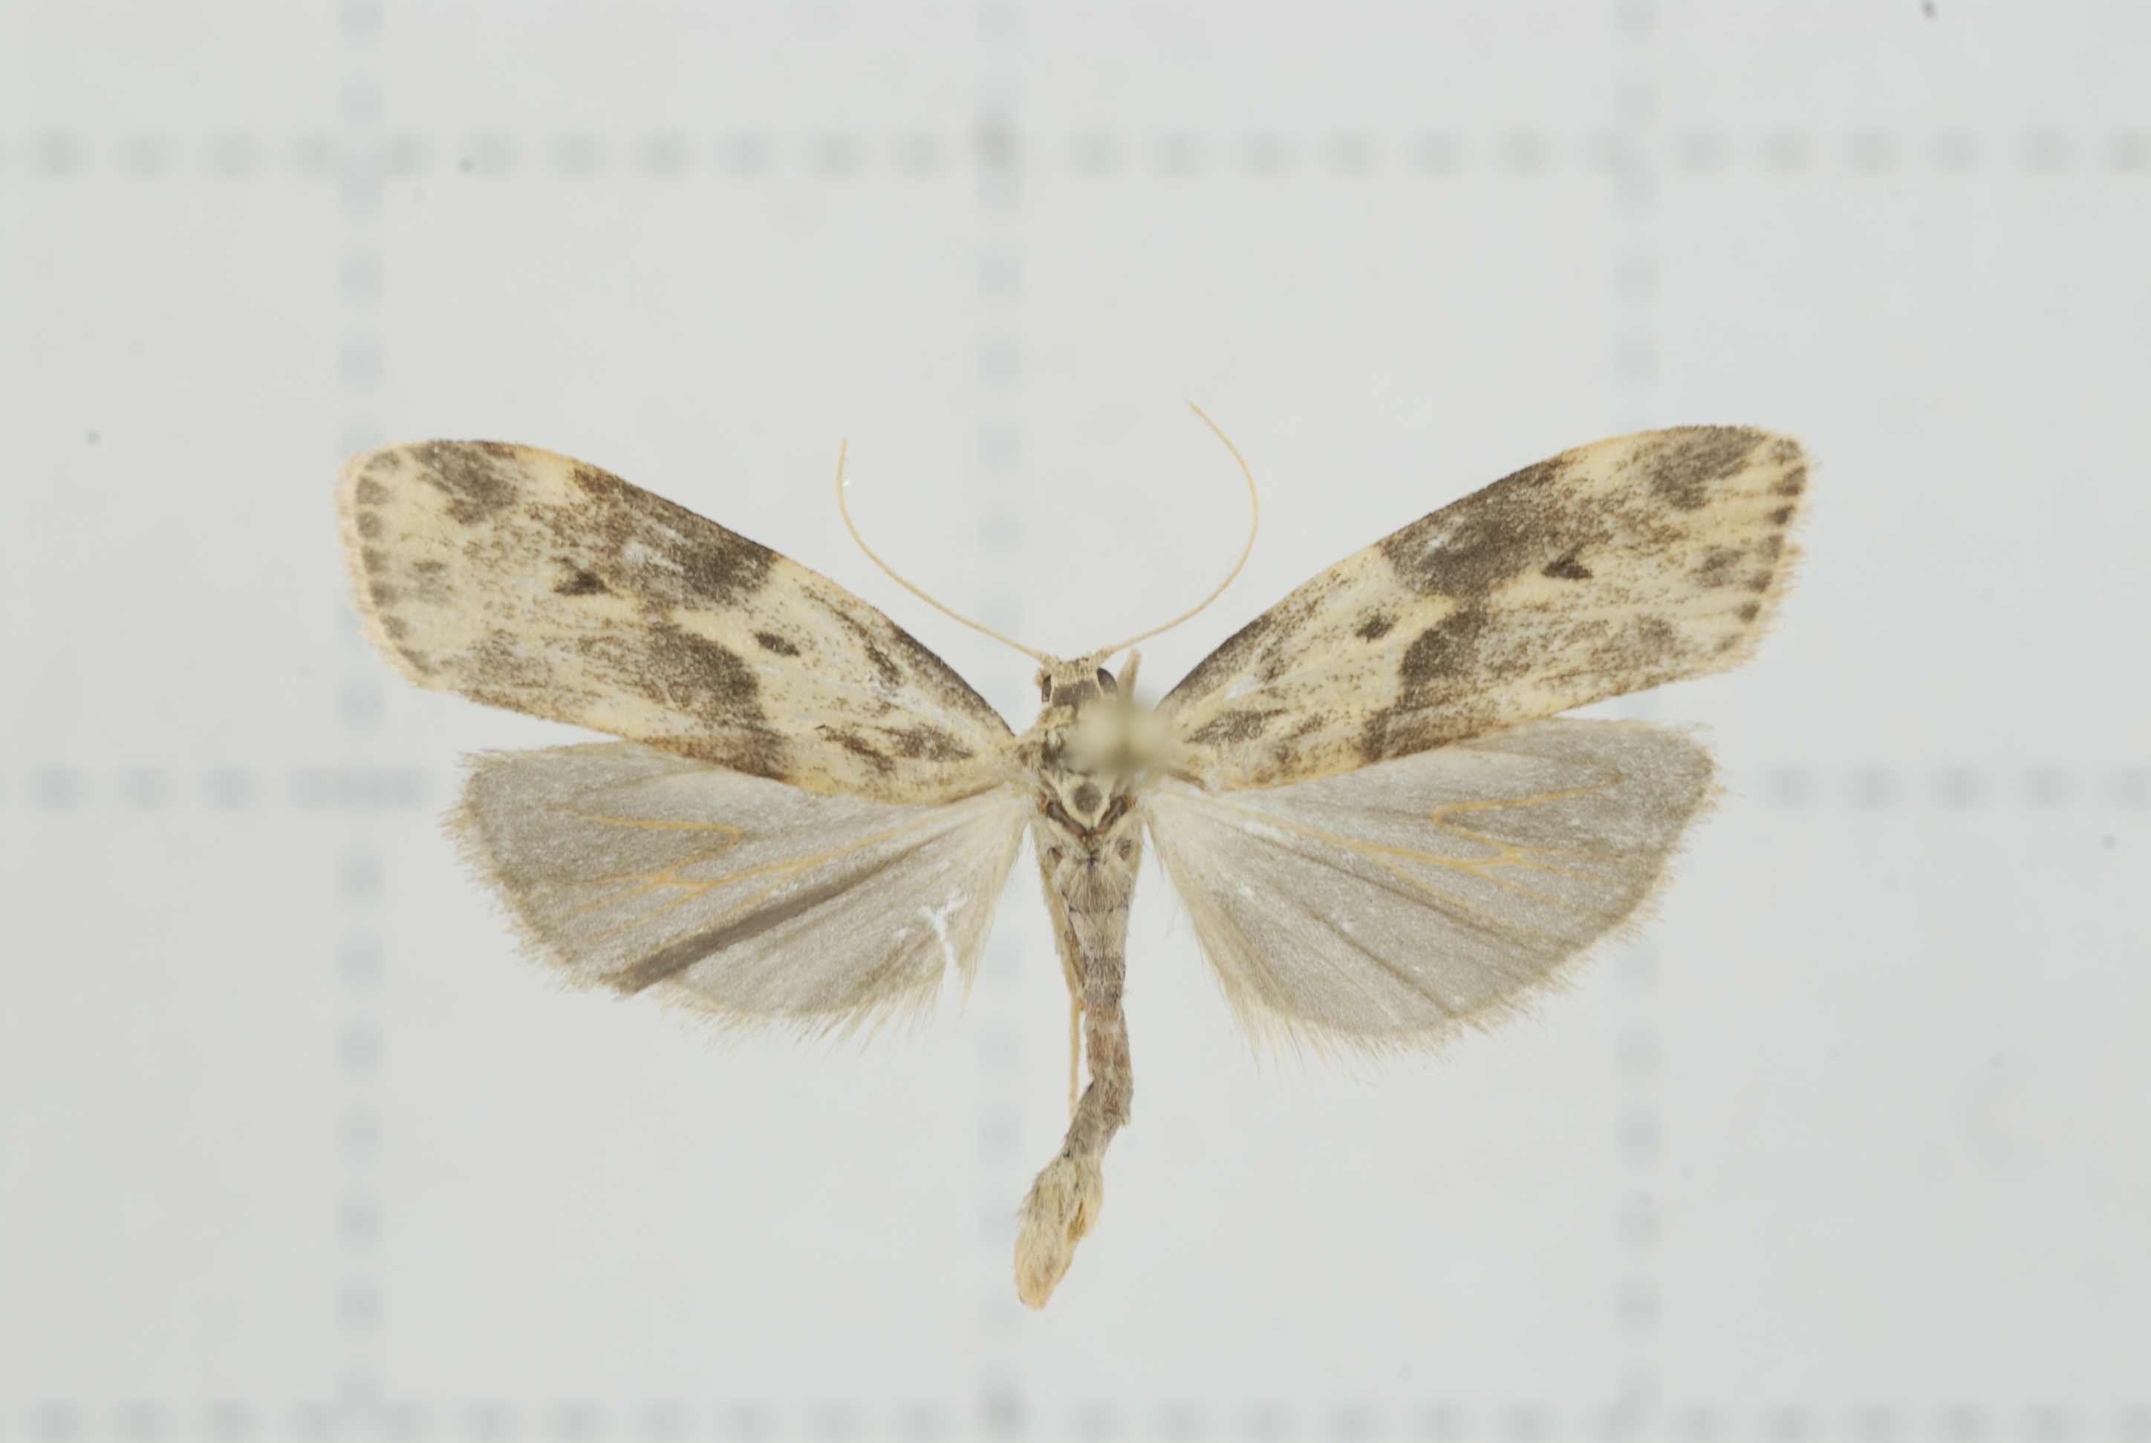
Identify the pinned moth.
Meteugoa ochrivena
